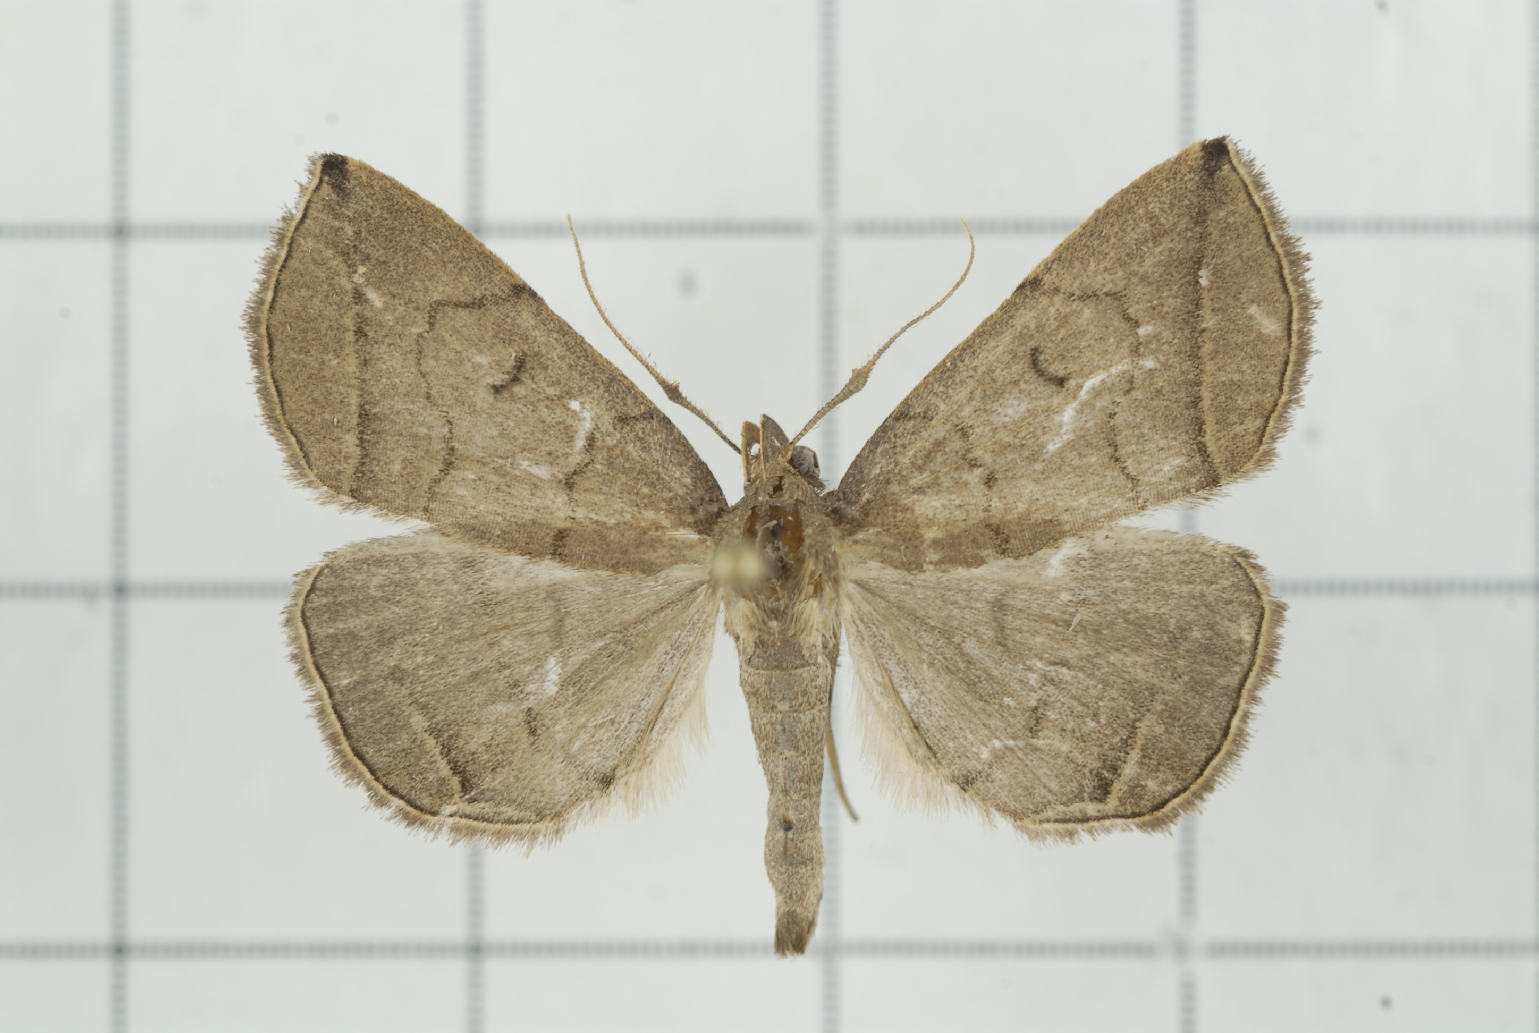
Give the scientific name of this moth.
Treitschkendia subtriplex
